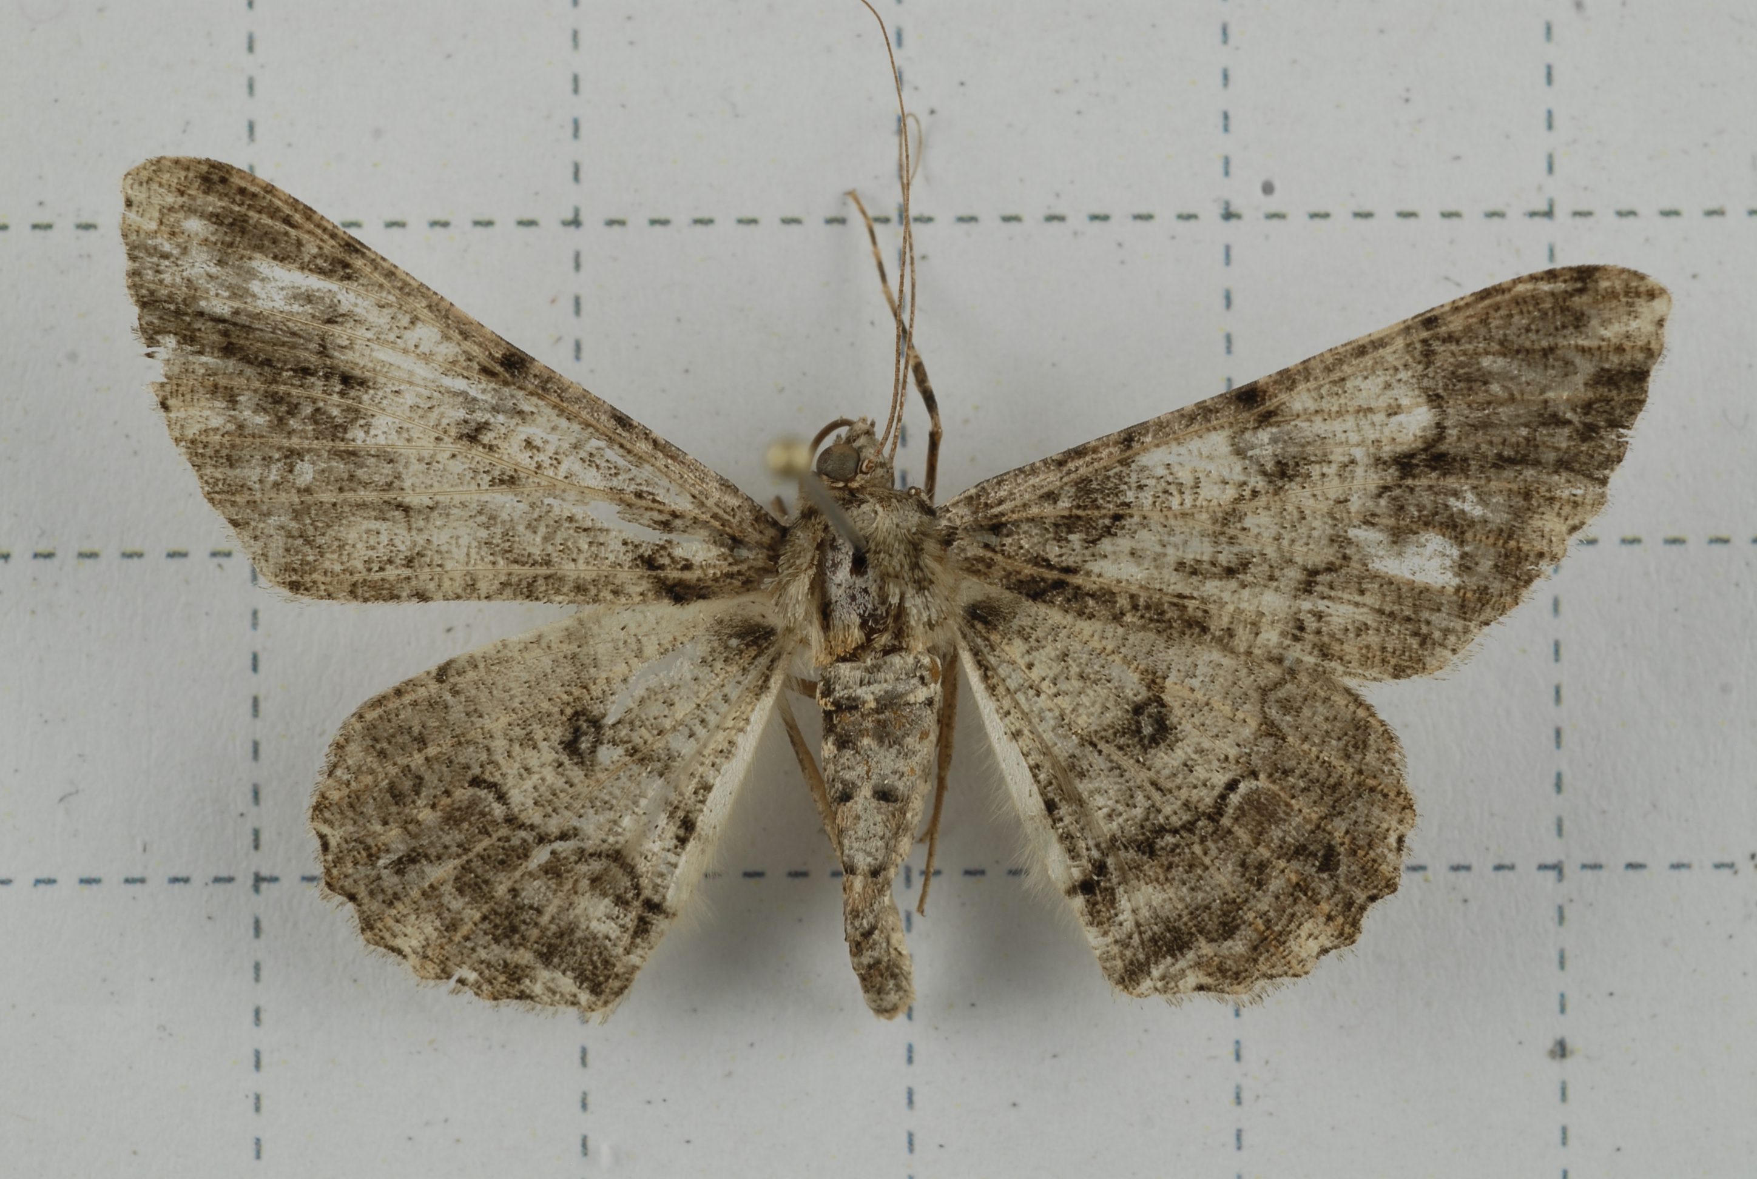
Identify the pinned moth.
Cleora repulsaria repulsaria
